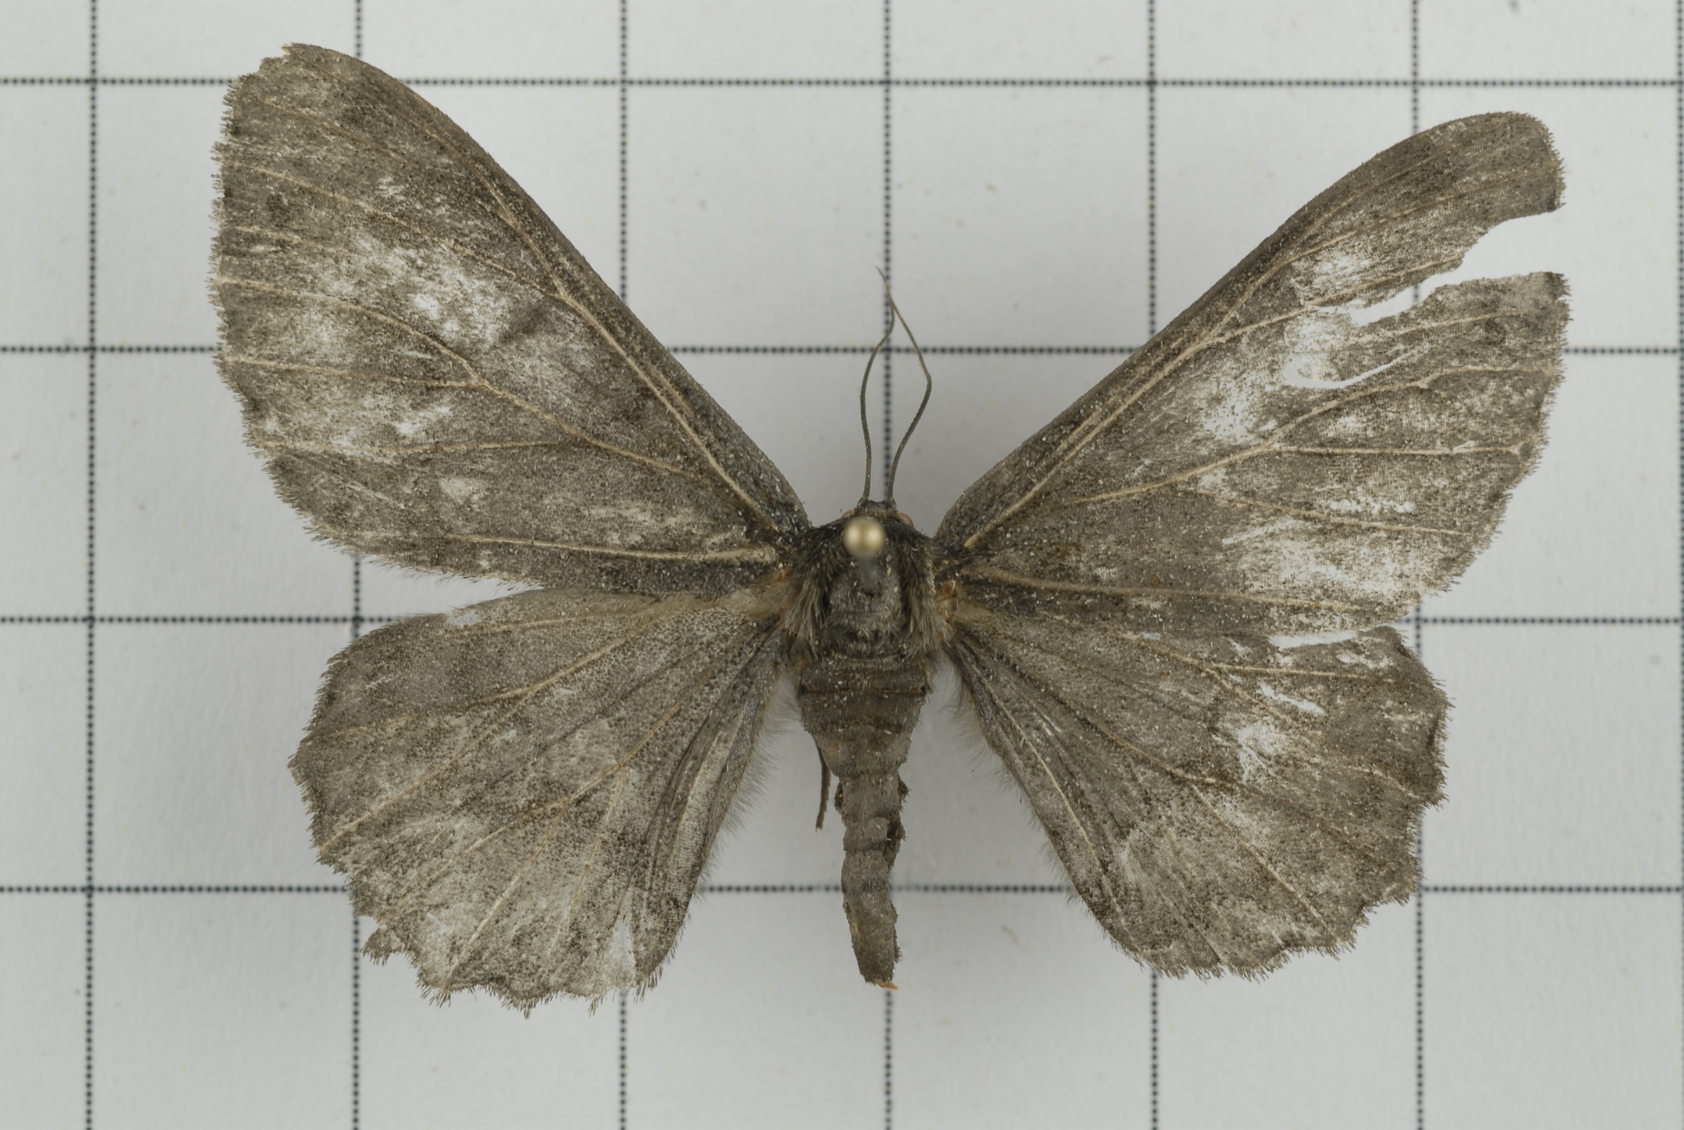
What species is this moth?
Cusiala boarmoides boarmoides
